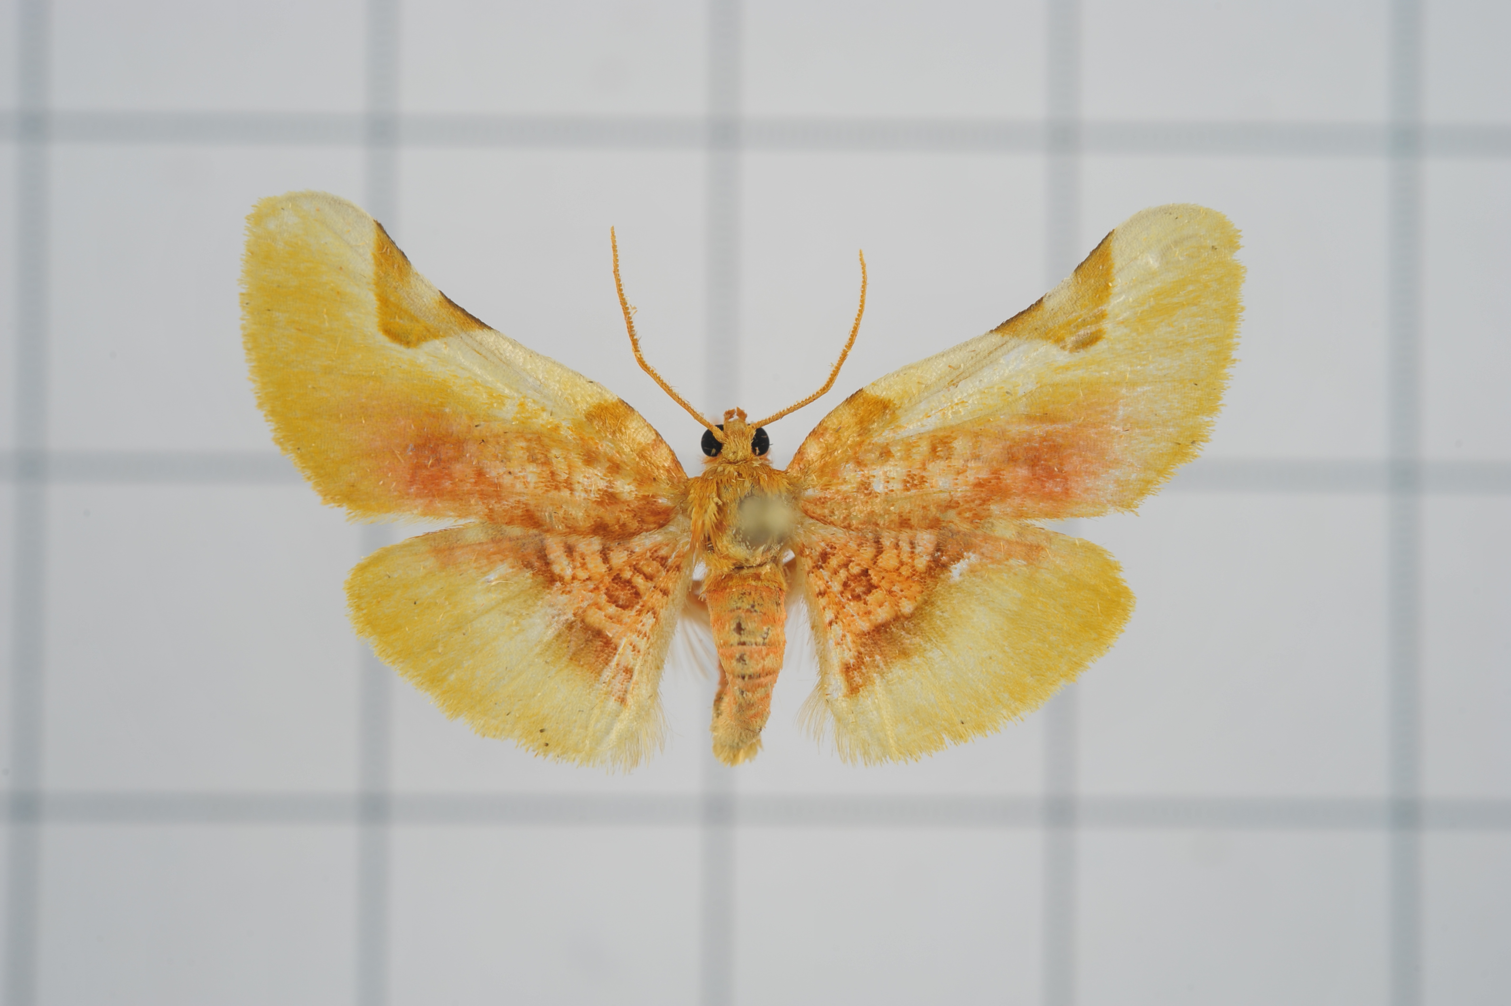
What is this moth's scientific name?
Pyrinioides sinuosus
